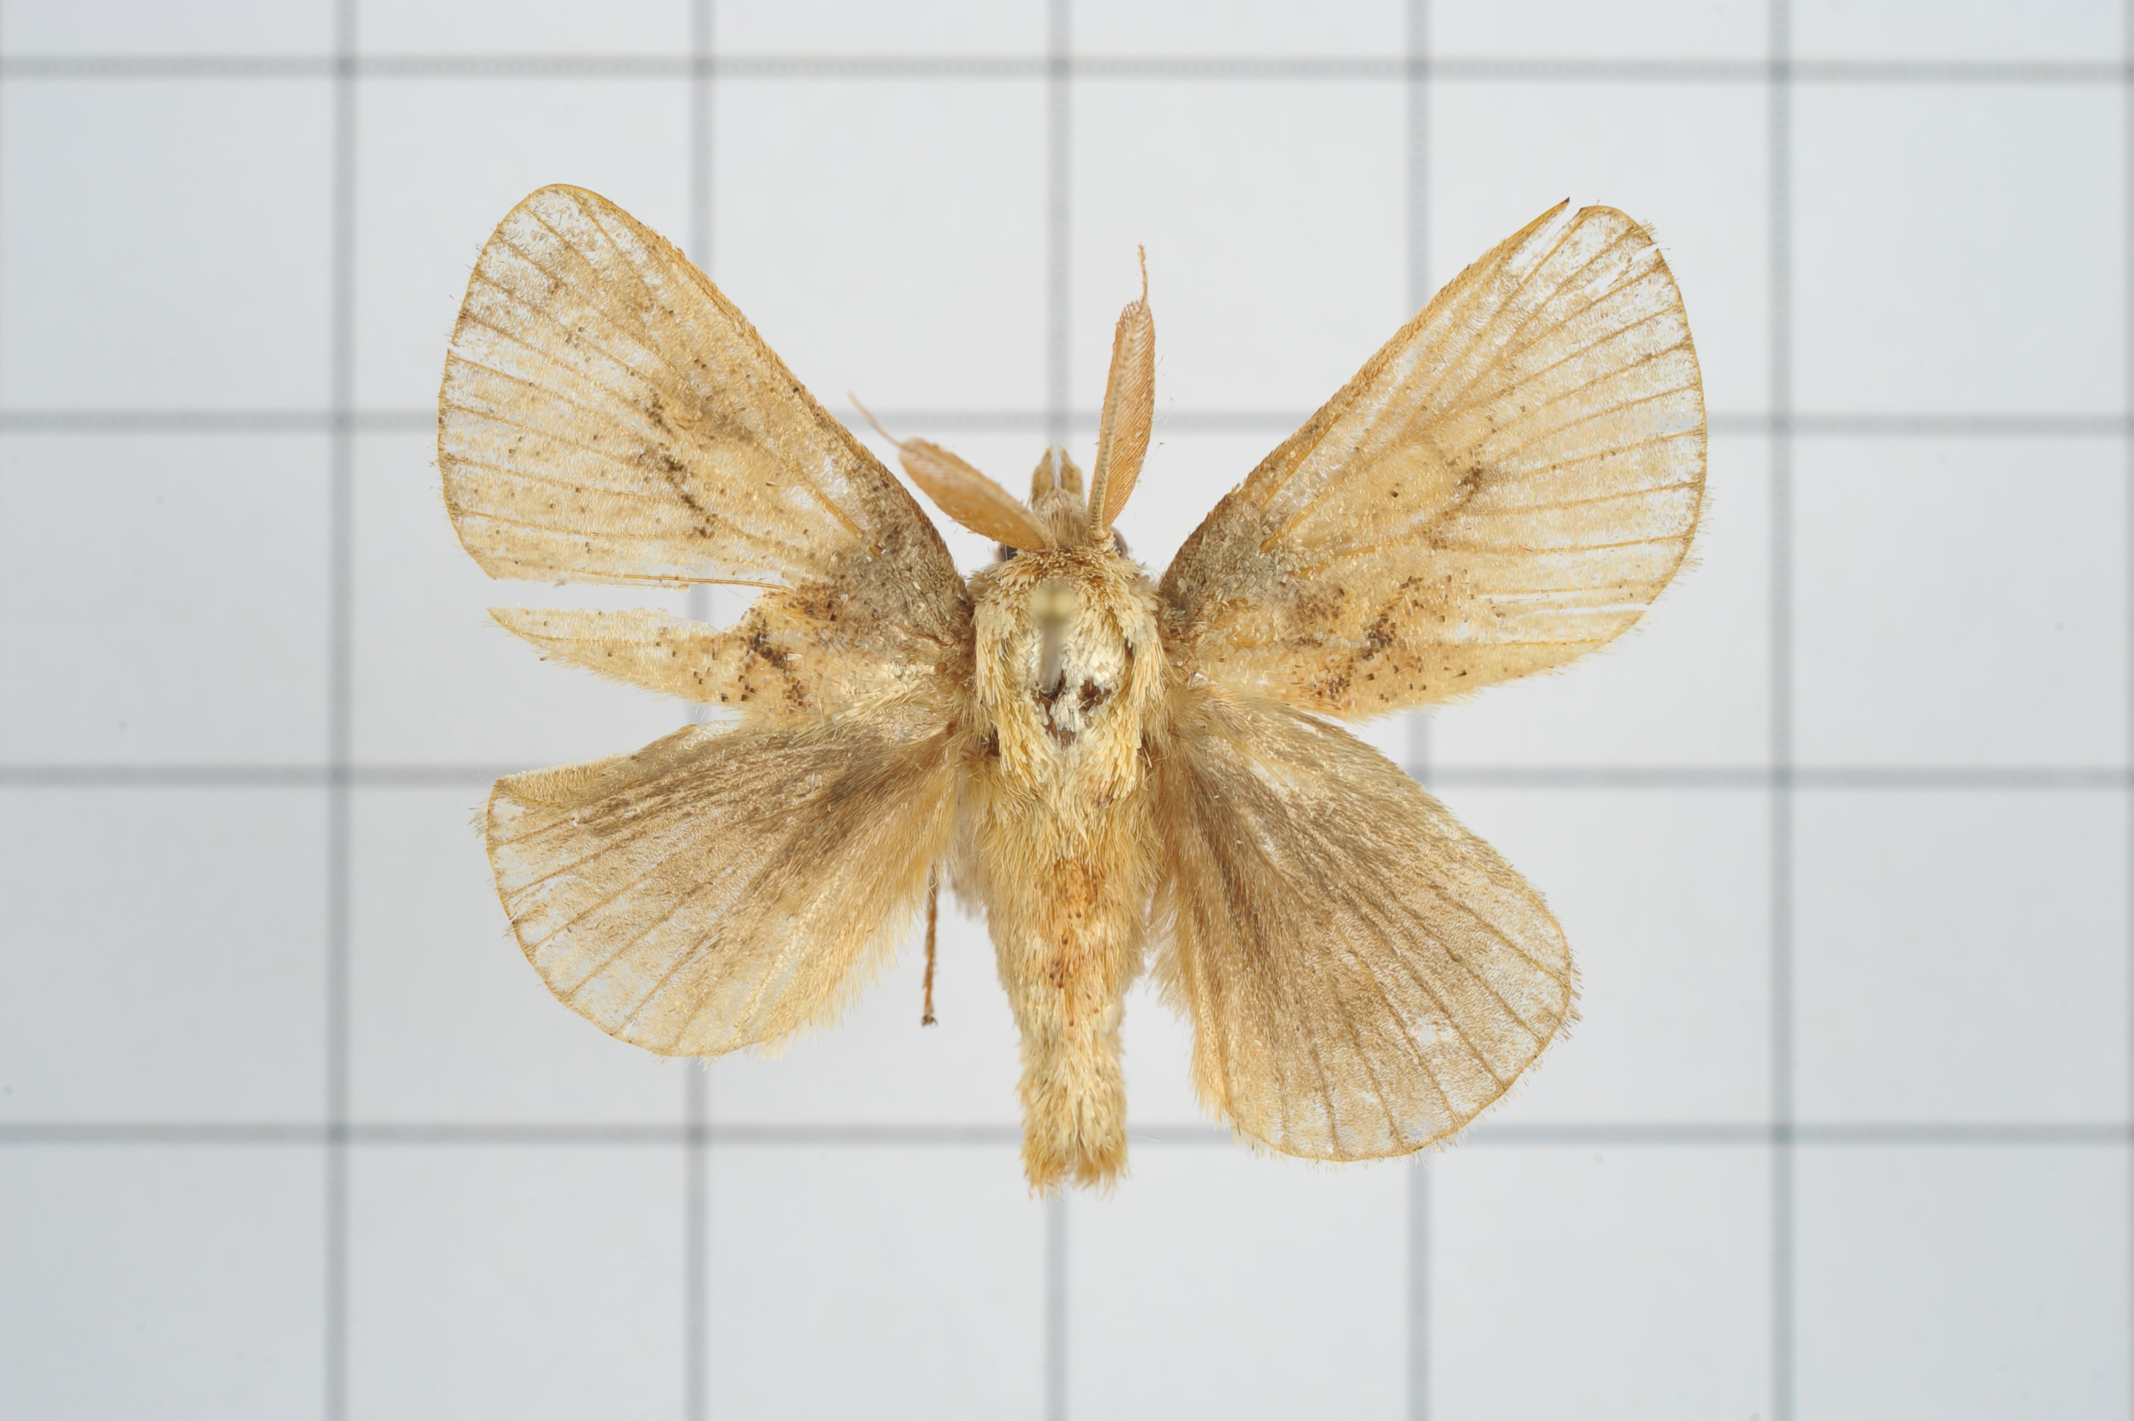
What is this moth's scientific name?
Susica sinensis
